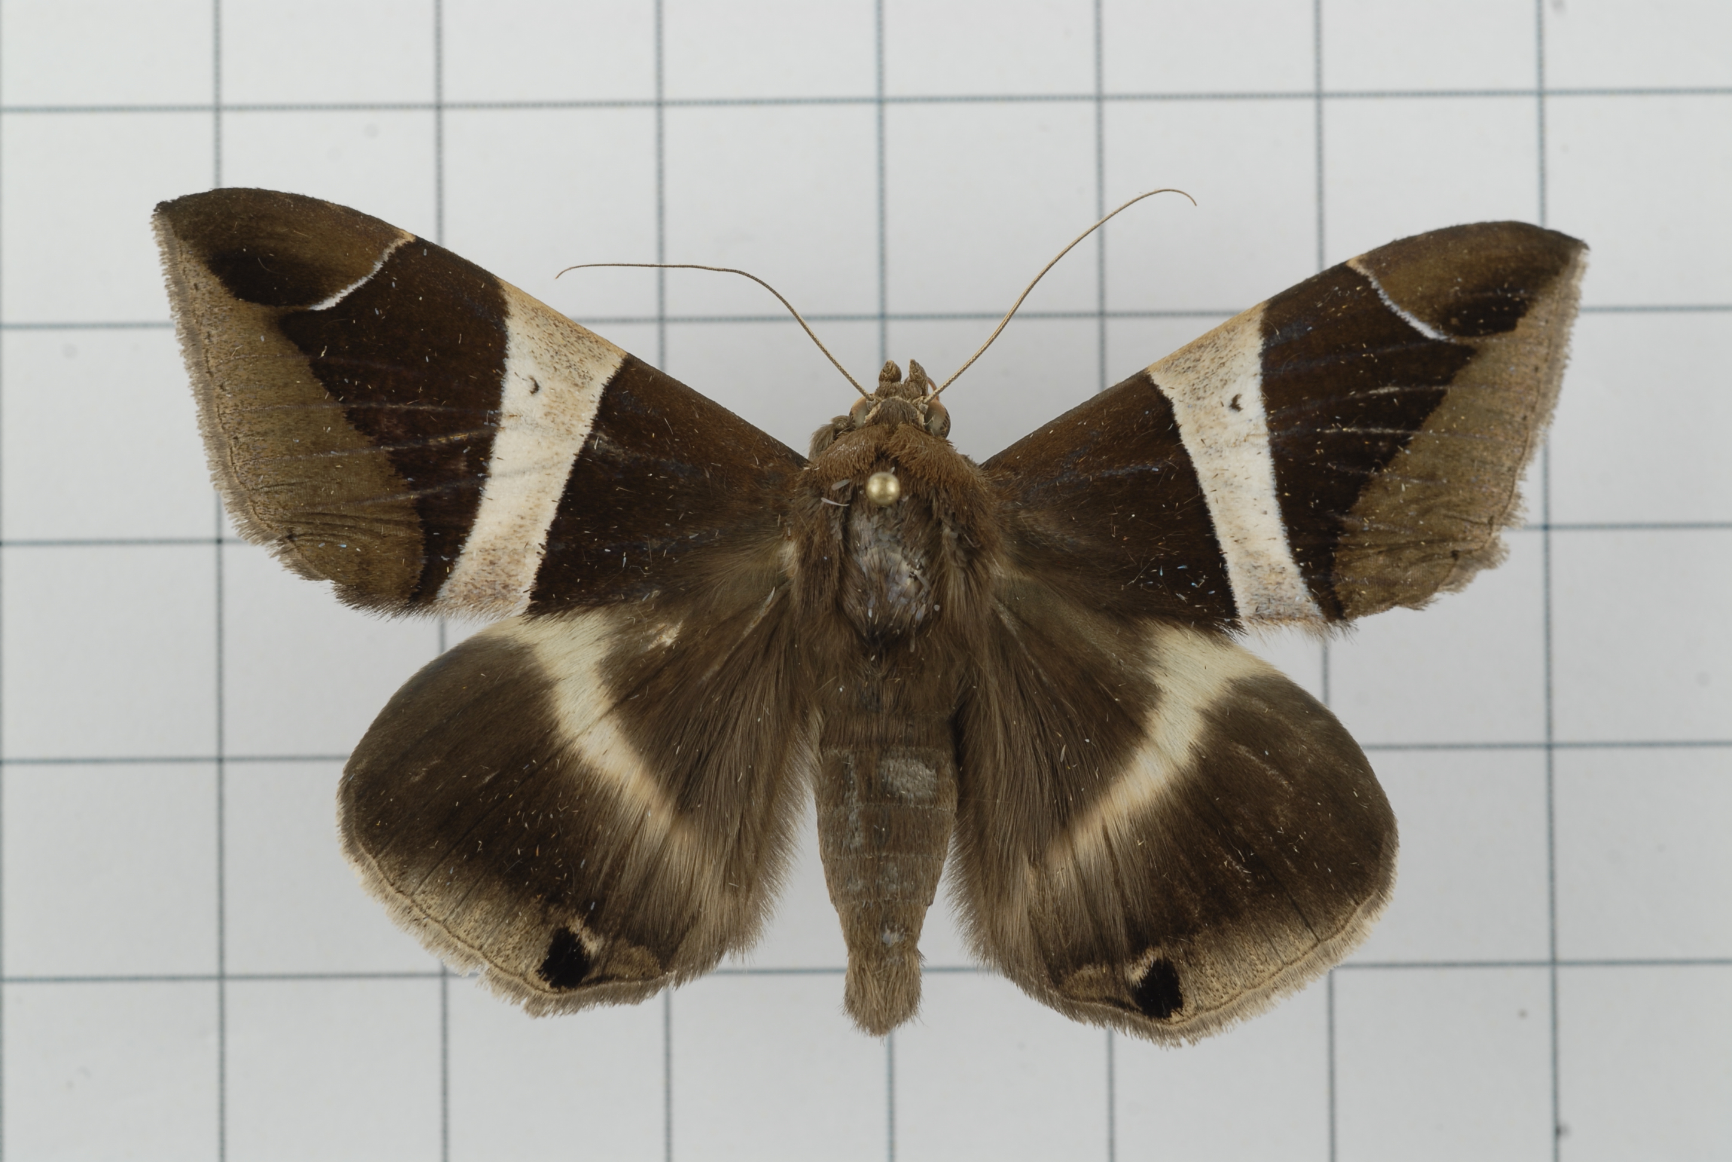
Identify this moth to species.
Bastilla praetermissa
